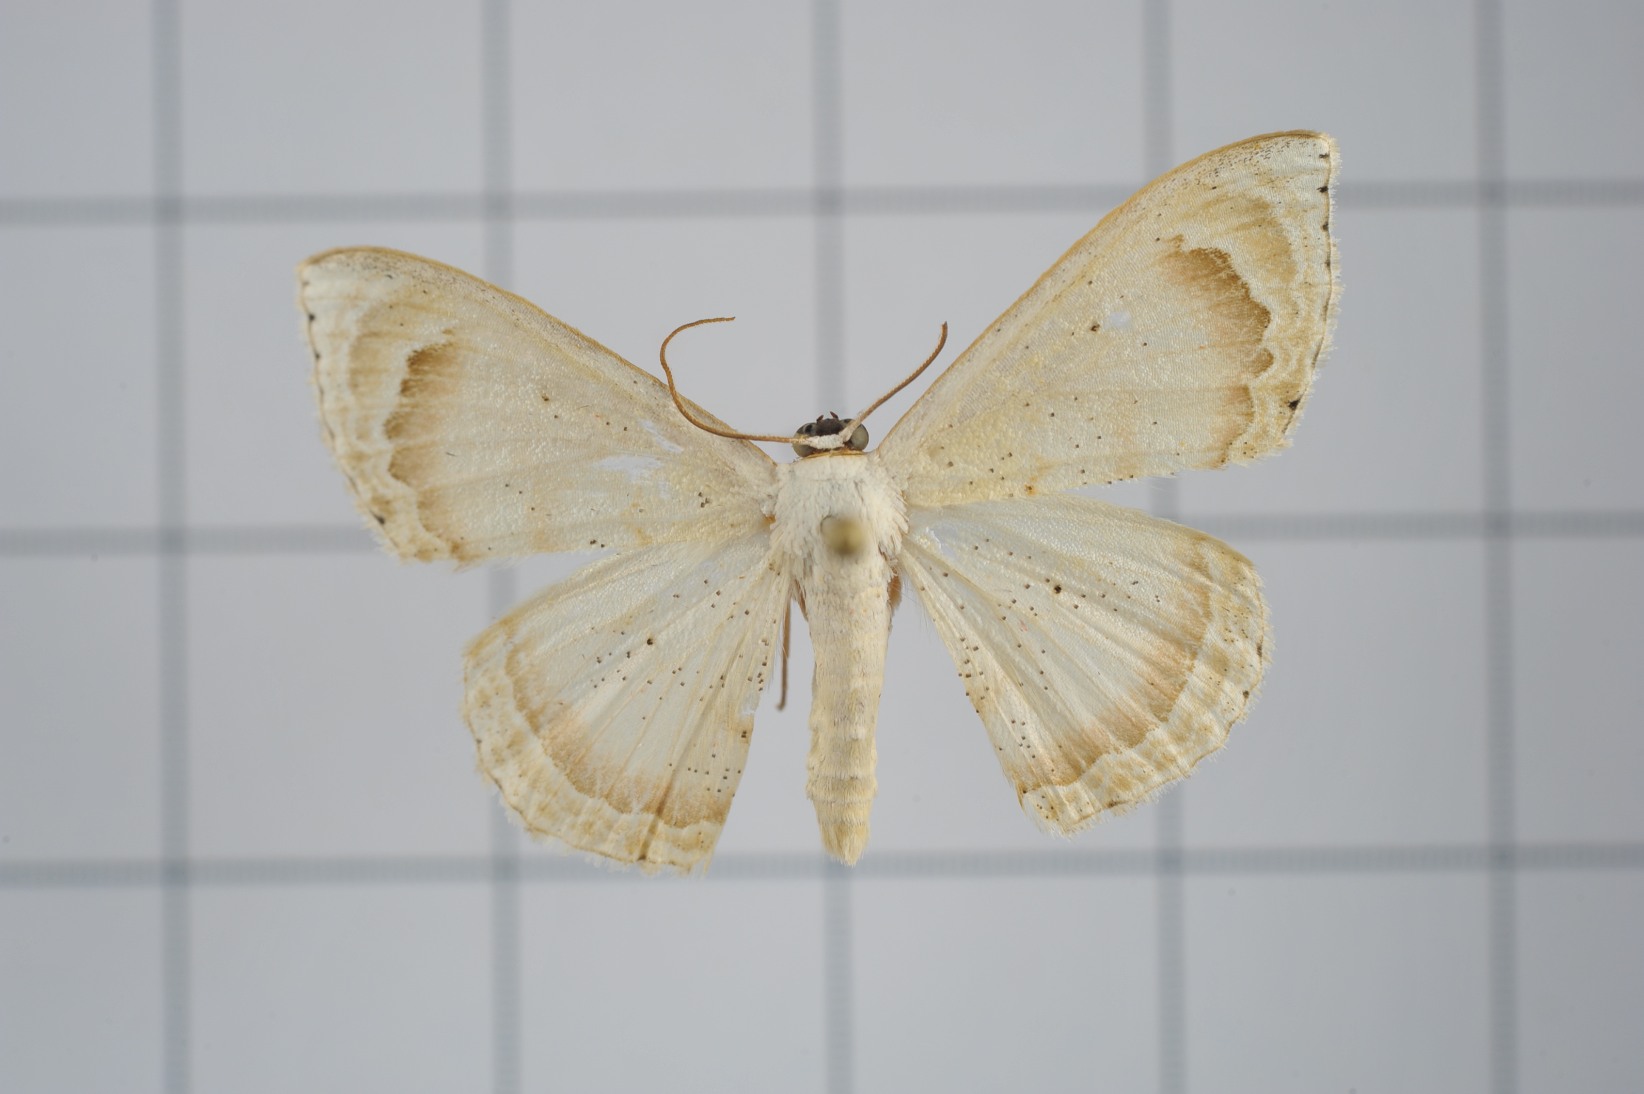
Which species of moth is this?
Somatina rosacea anaemica
